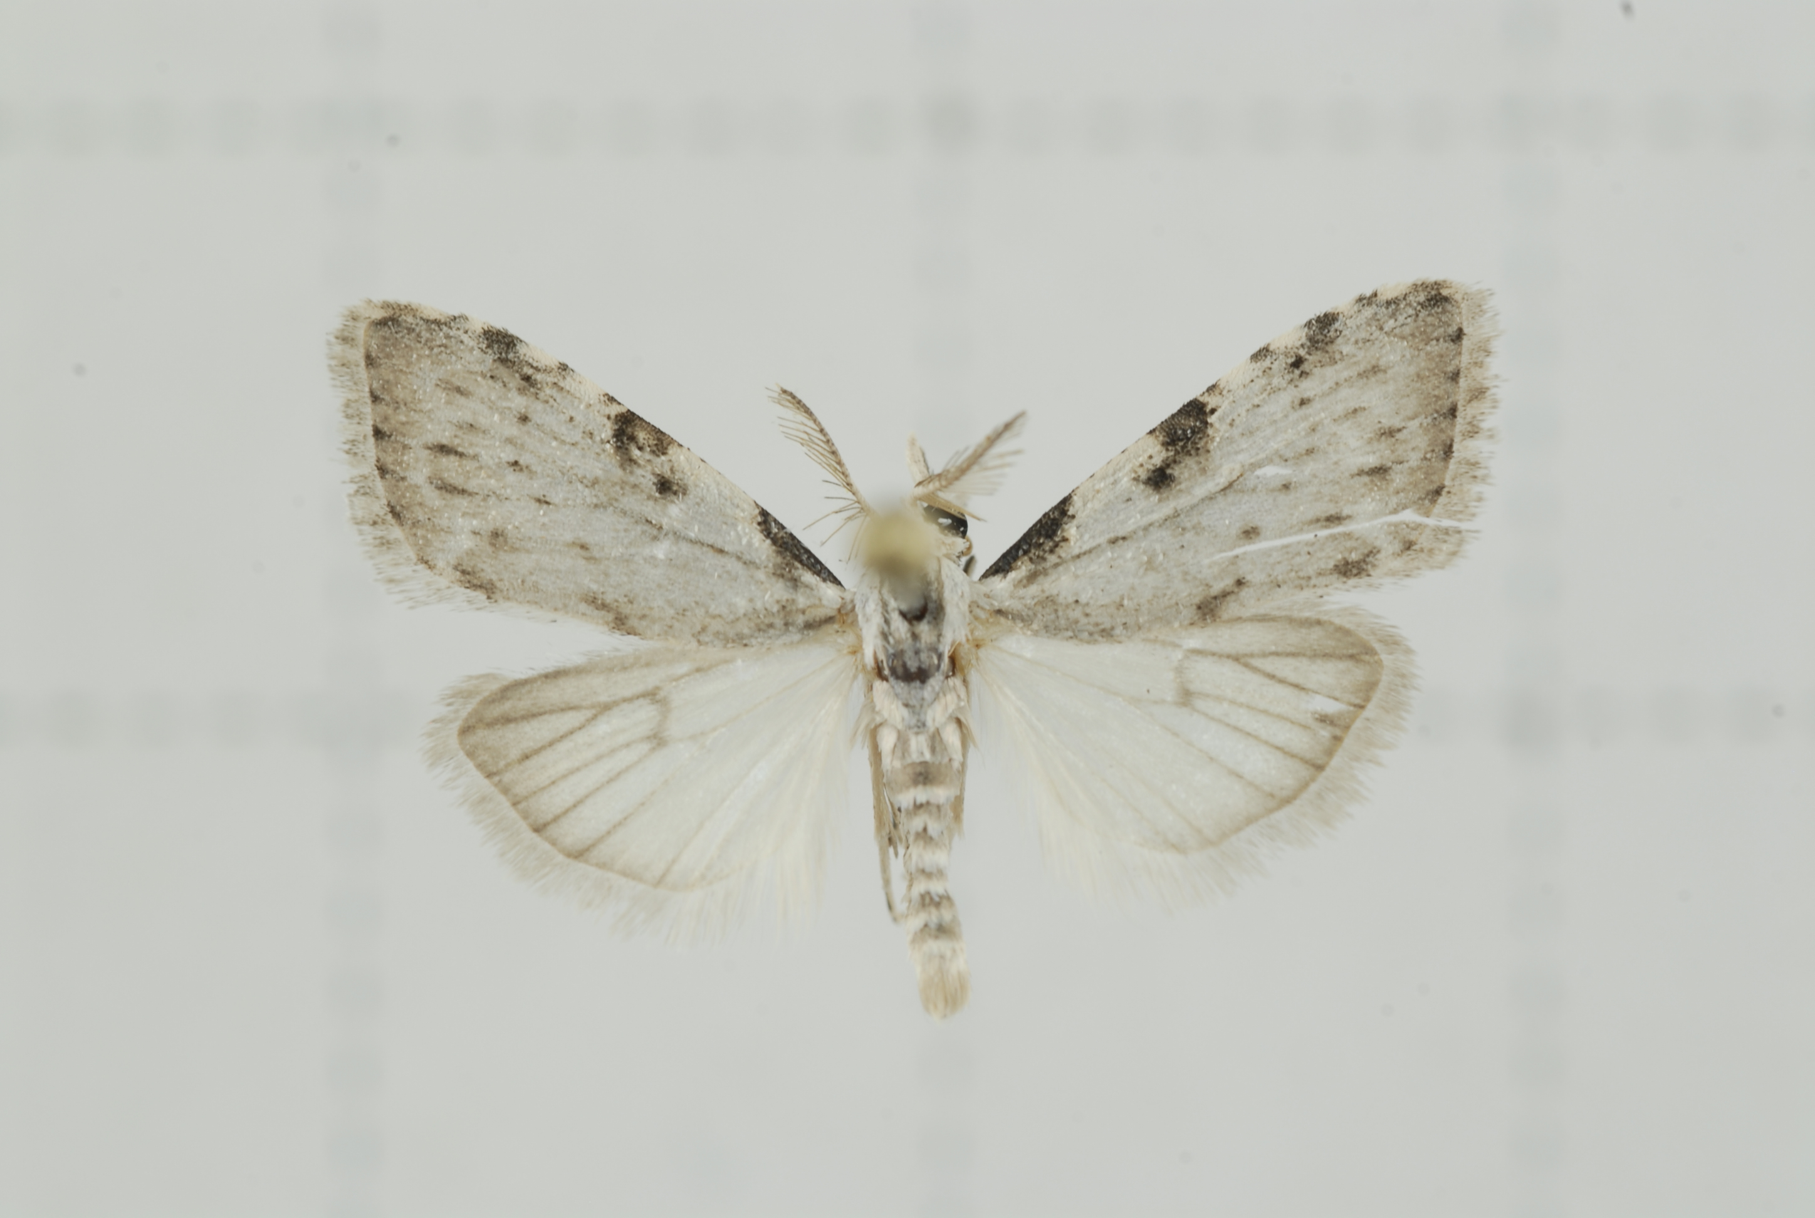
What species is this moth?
Nola tristicta
